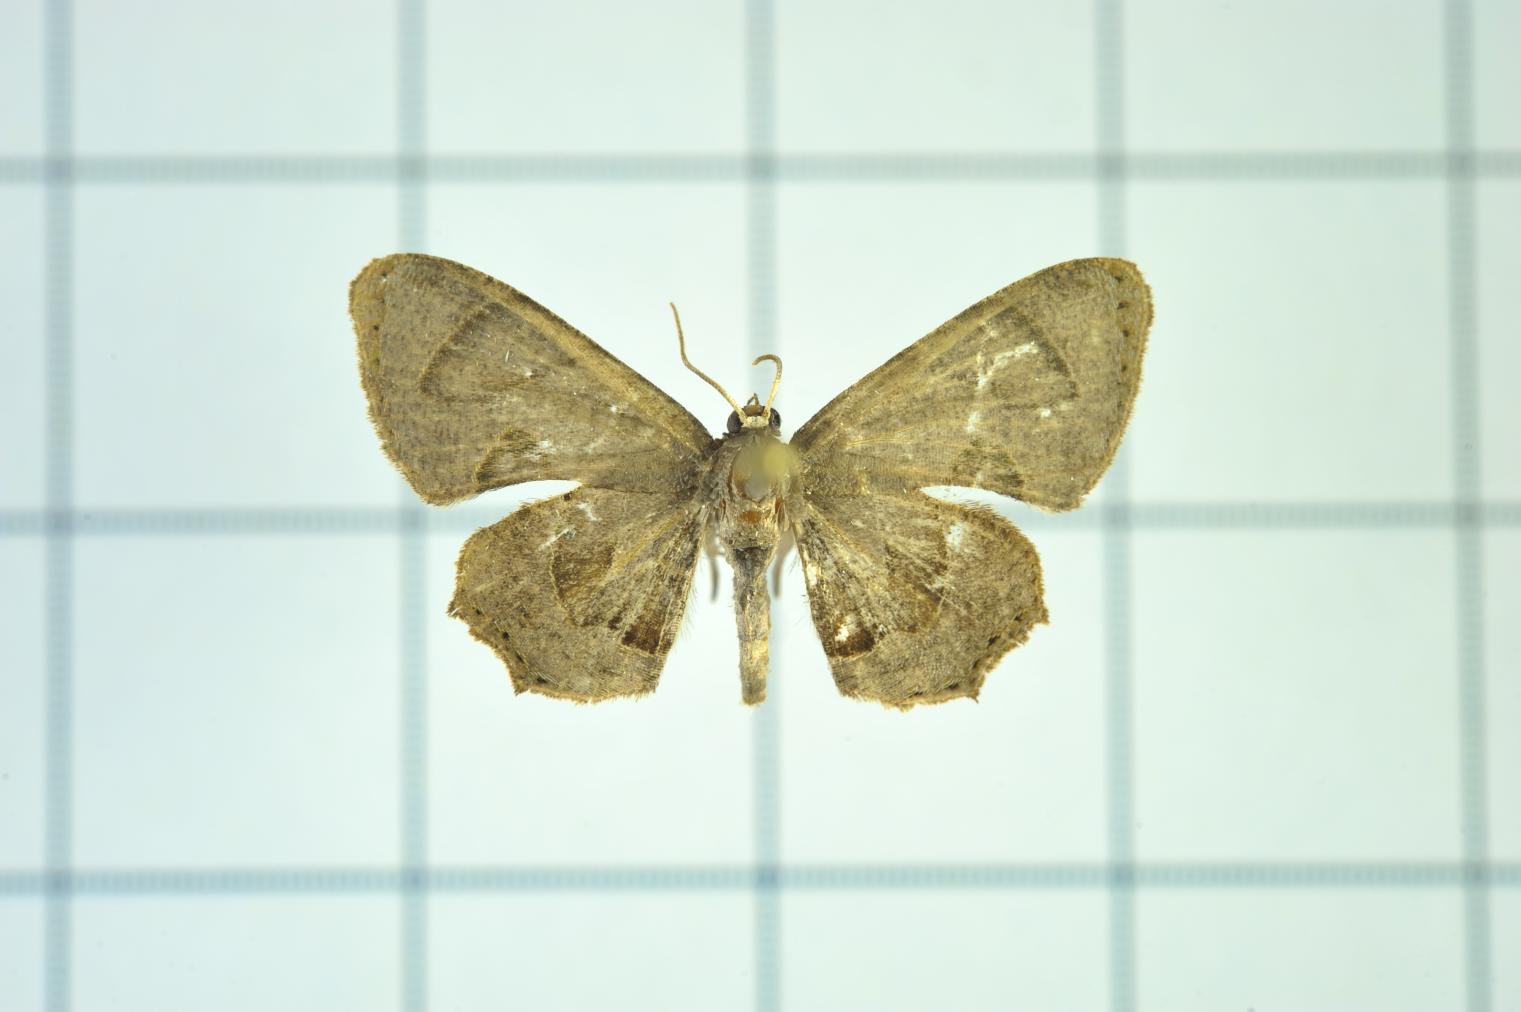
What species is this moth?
Phazaca alikangensis
